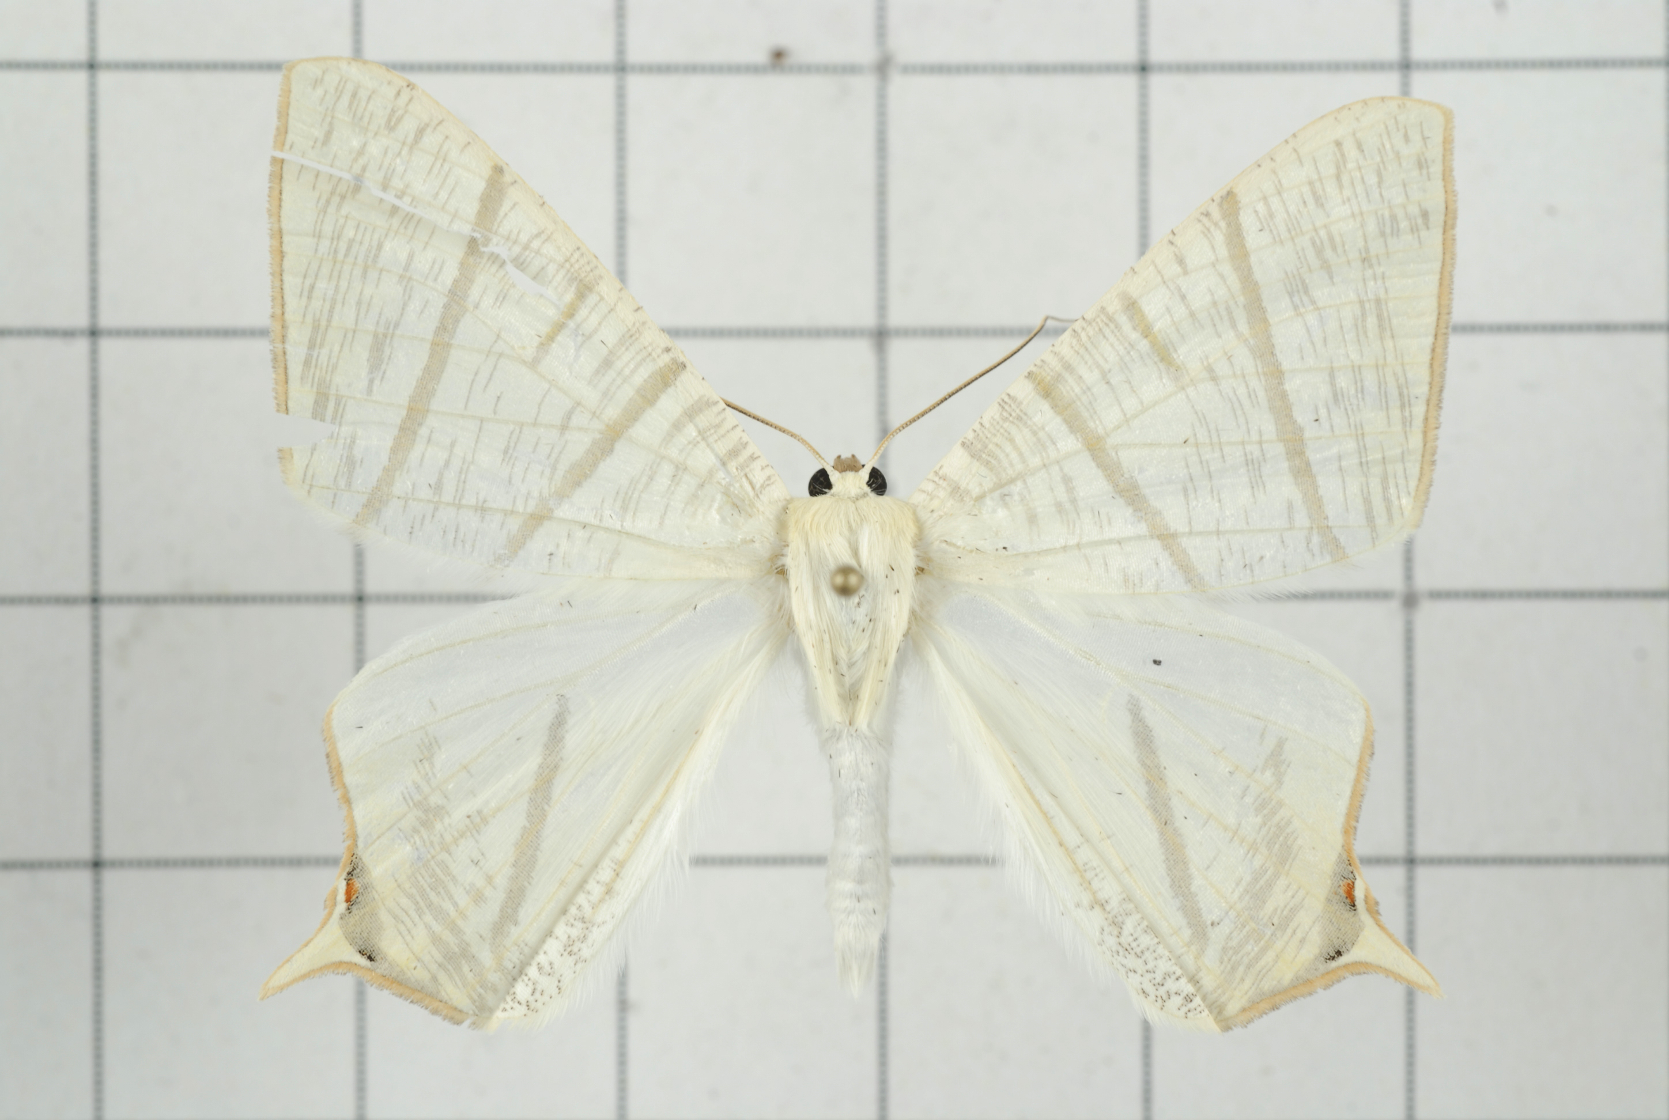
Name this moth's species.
Ourapteryx pallidula
